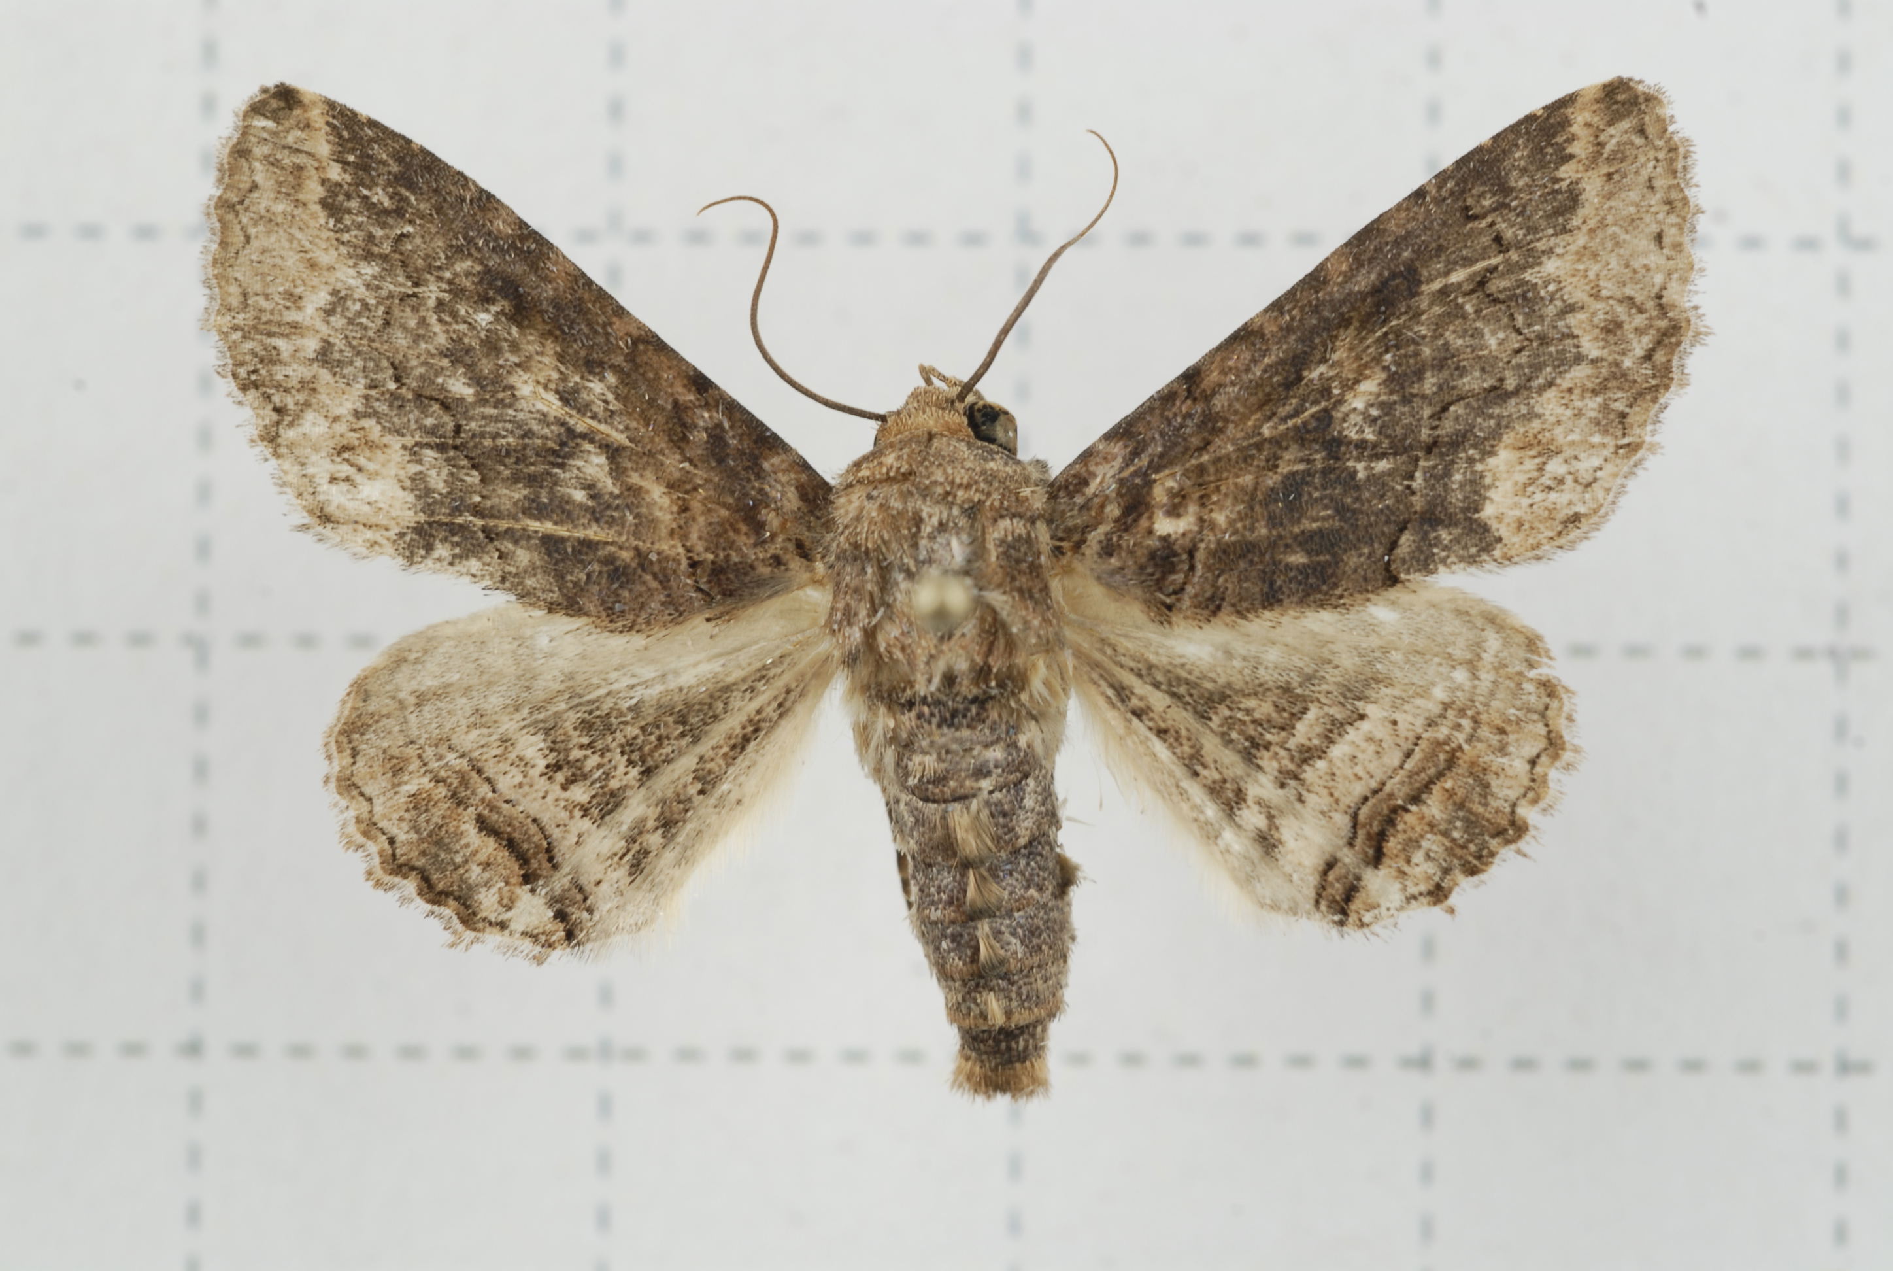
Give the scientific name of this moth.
Pericyma cruegeri
